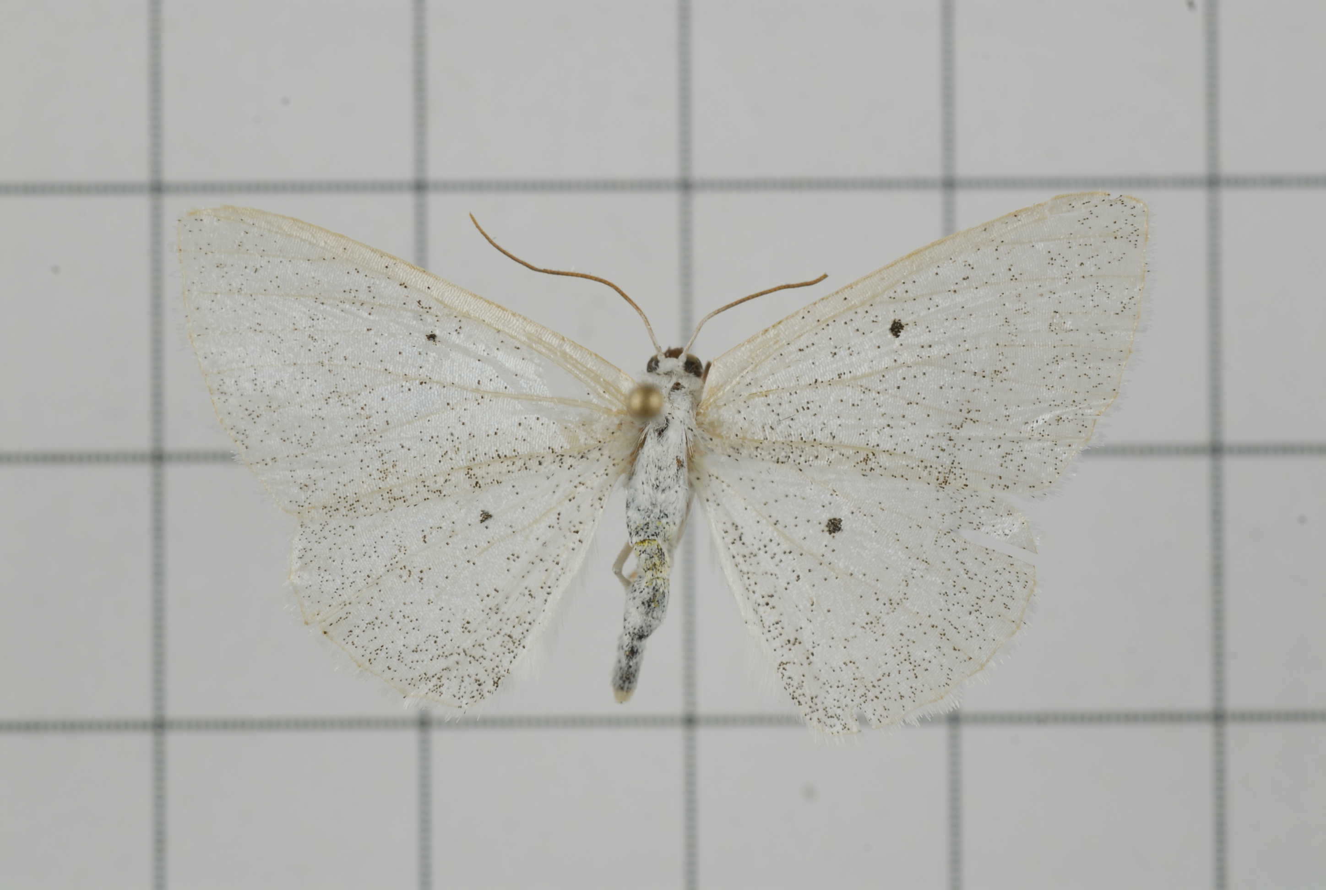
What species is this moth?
Lomographa rara
